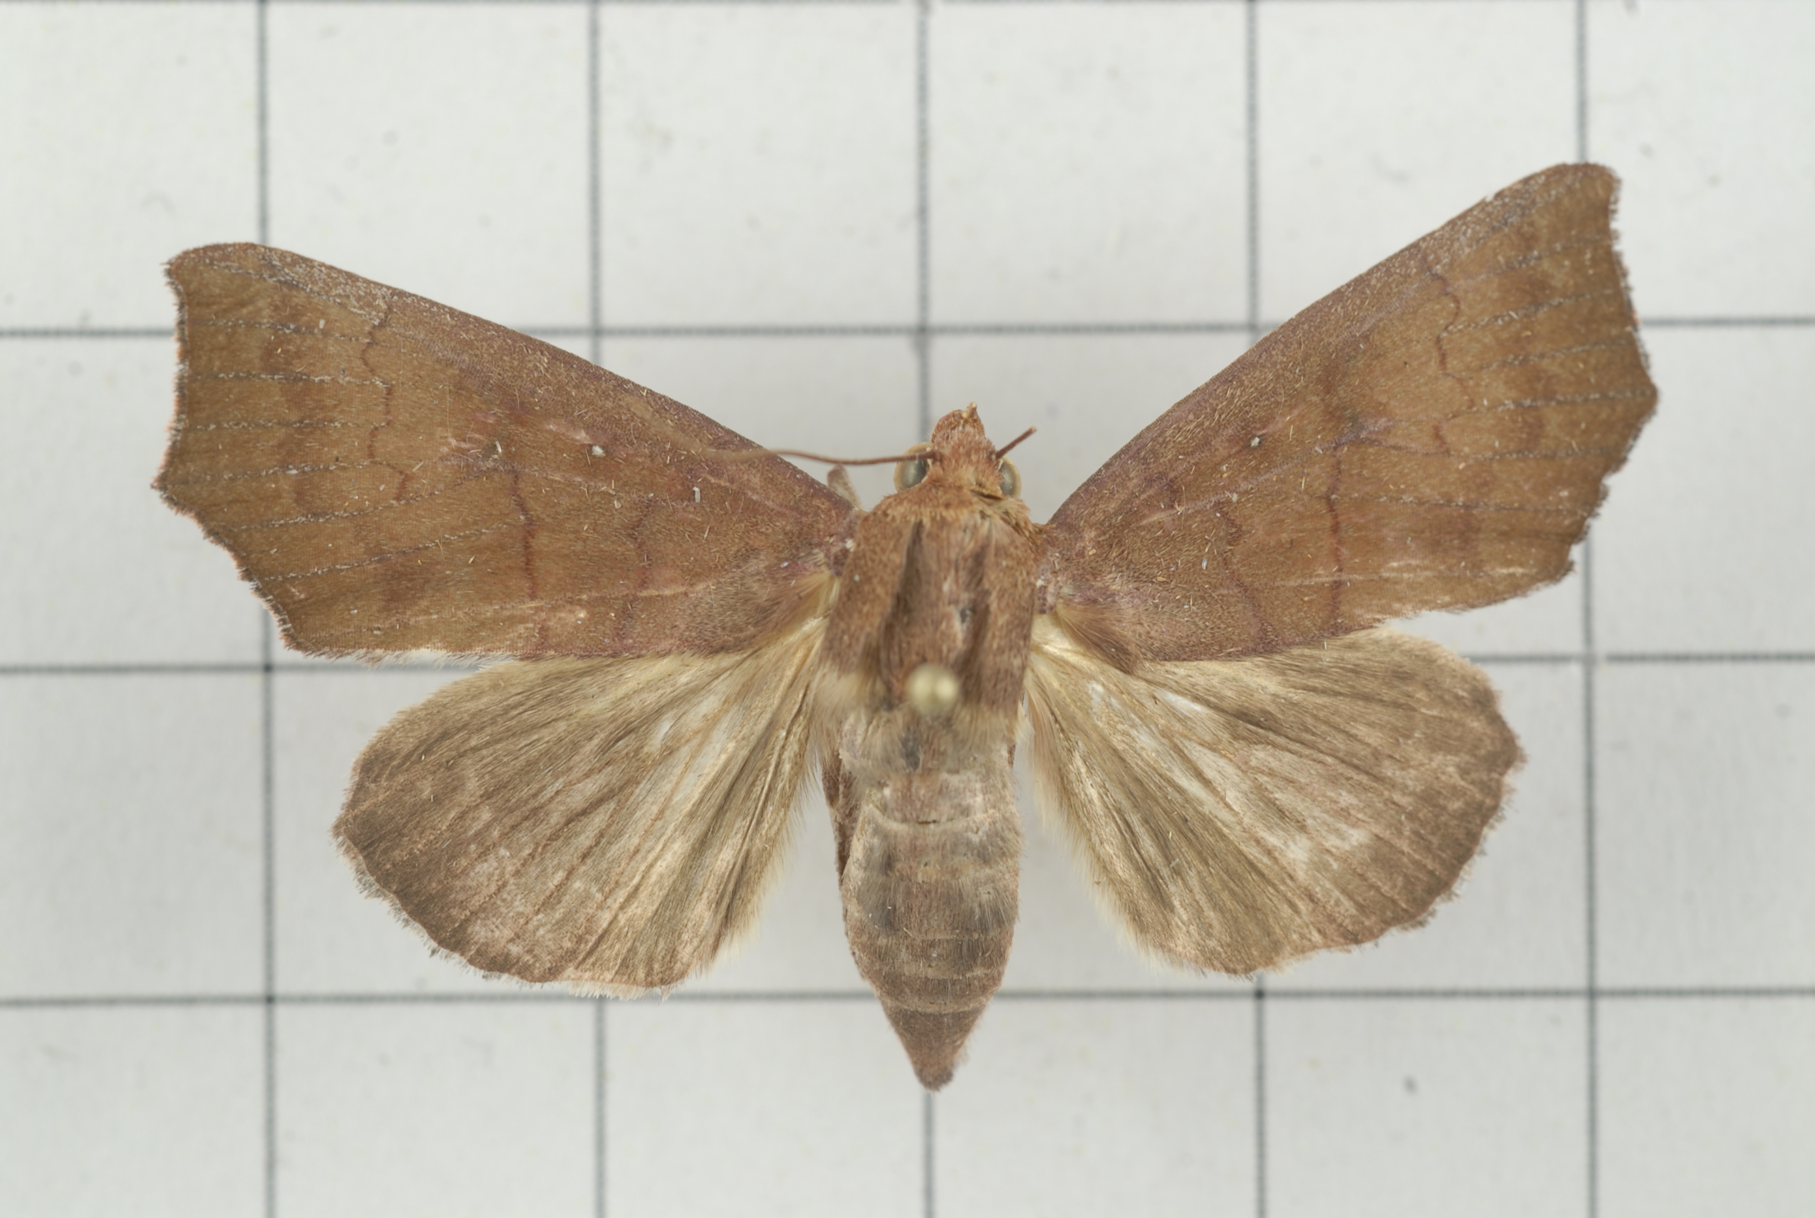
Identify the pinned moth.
Rusicada privata
